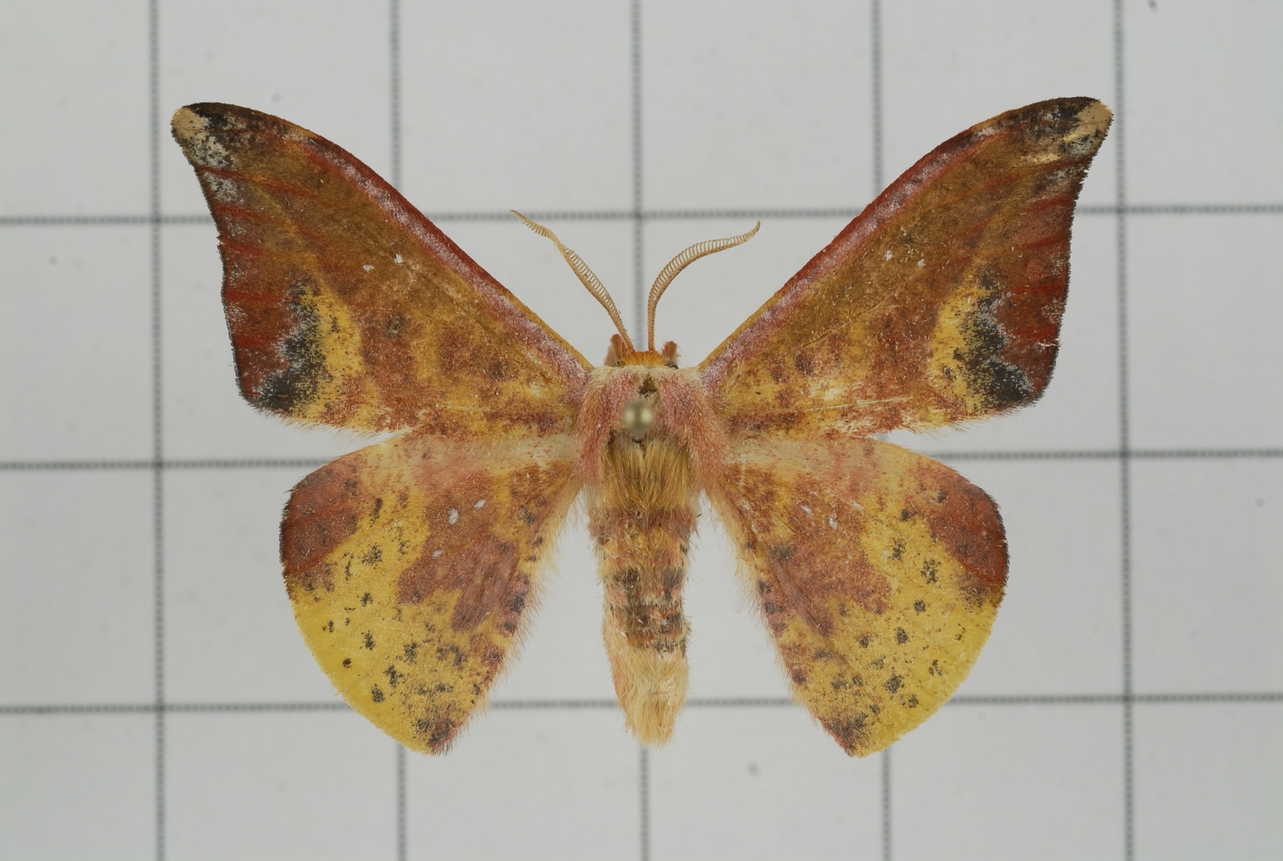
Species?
Oreta fuscopurpurea
